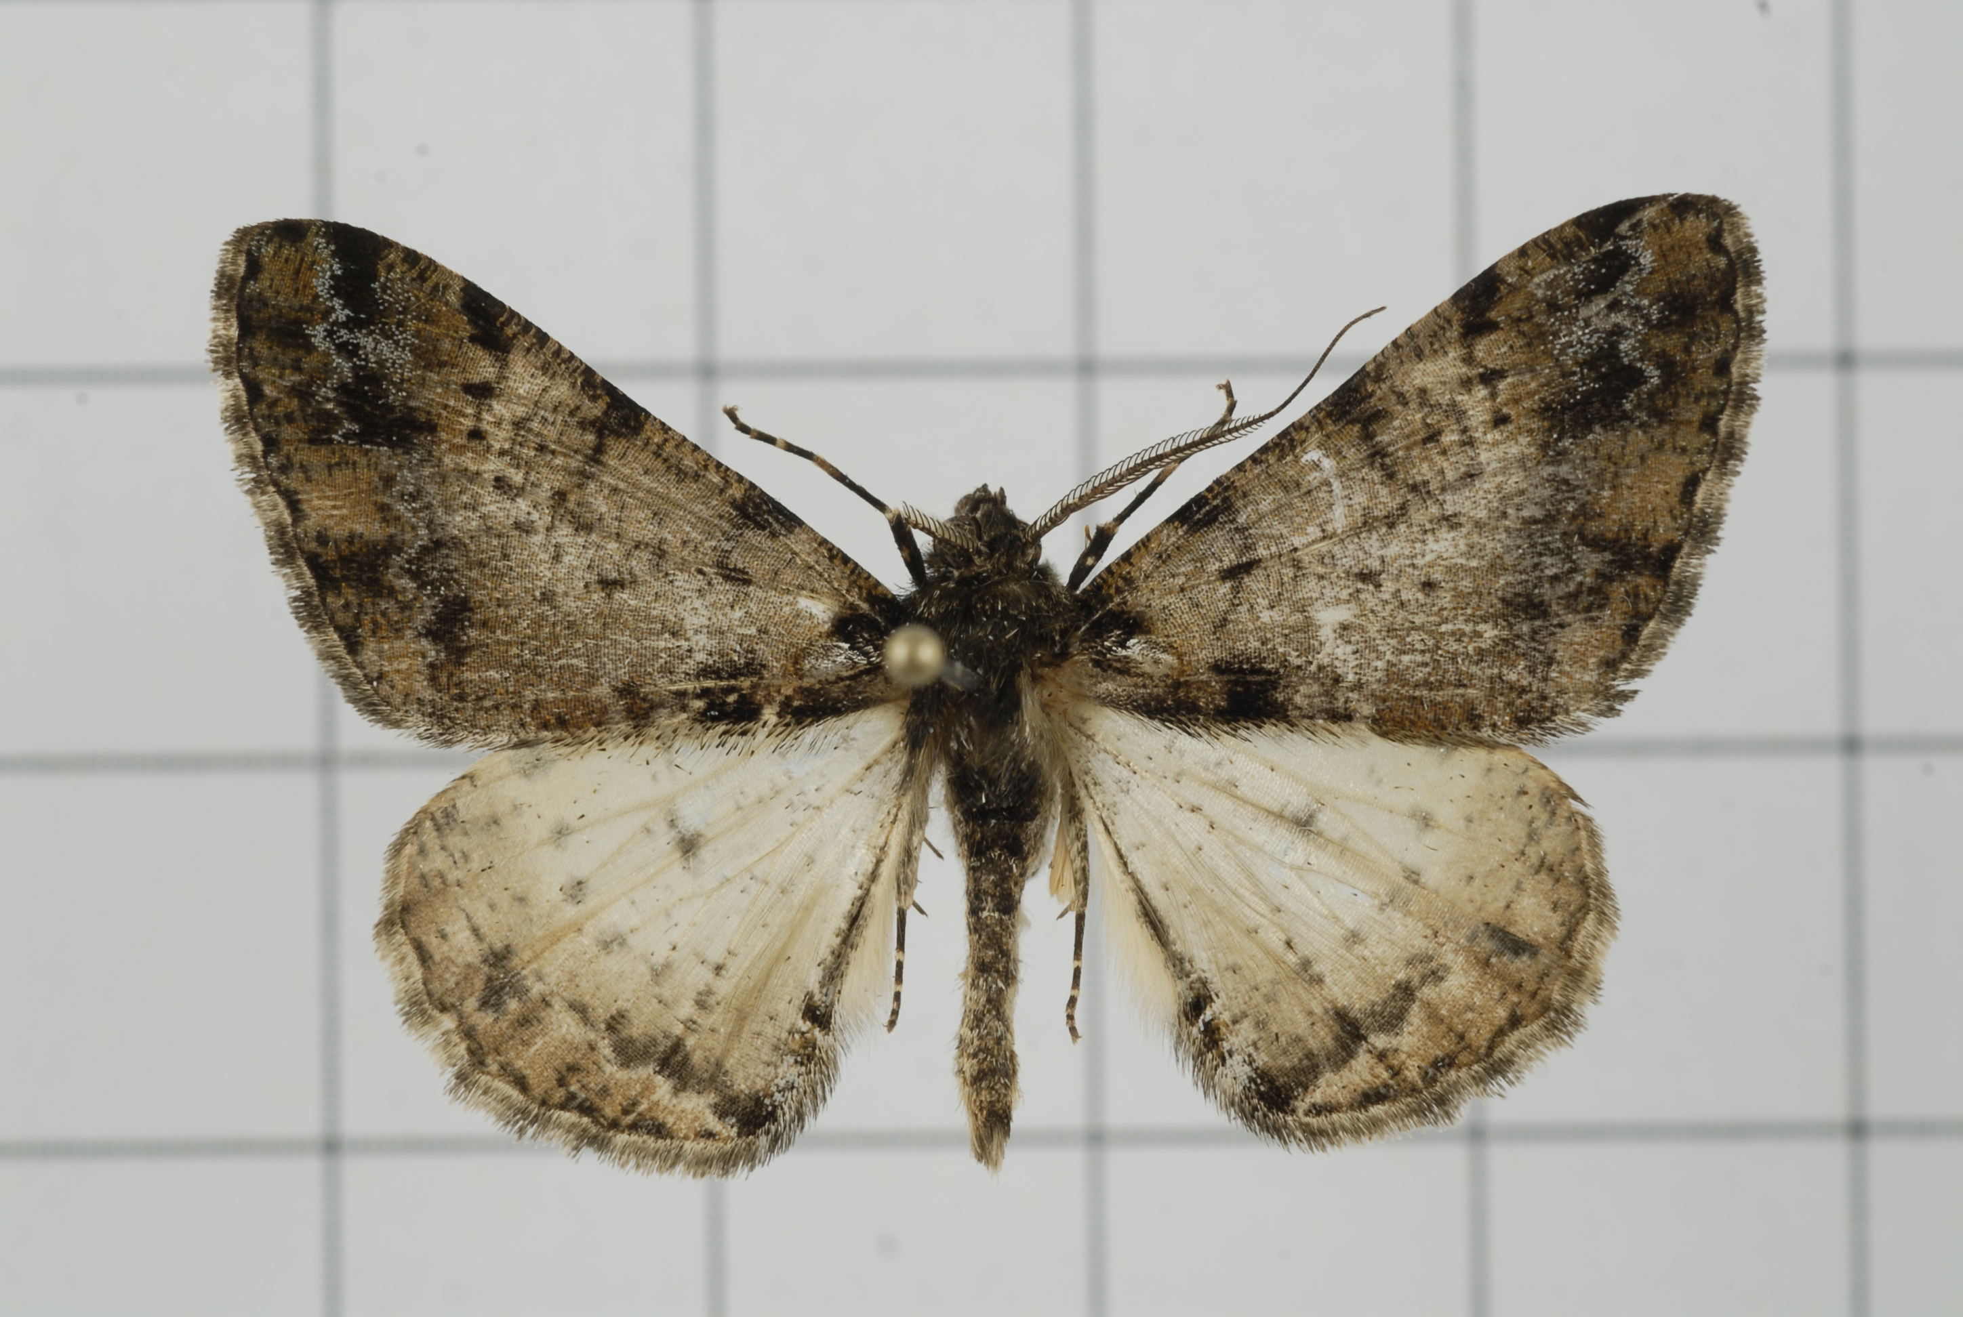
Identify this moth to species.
Alcis semiusta
